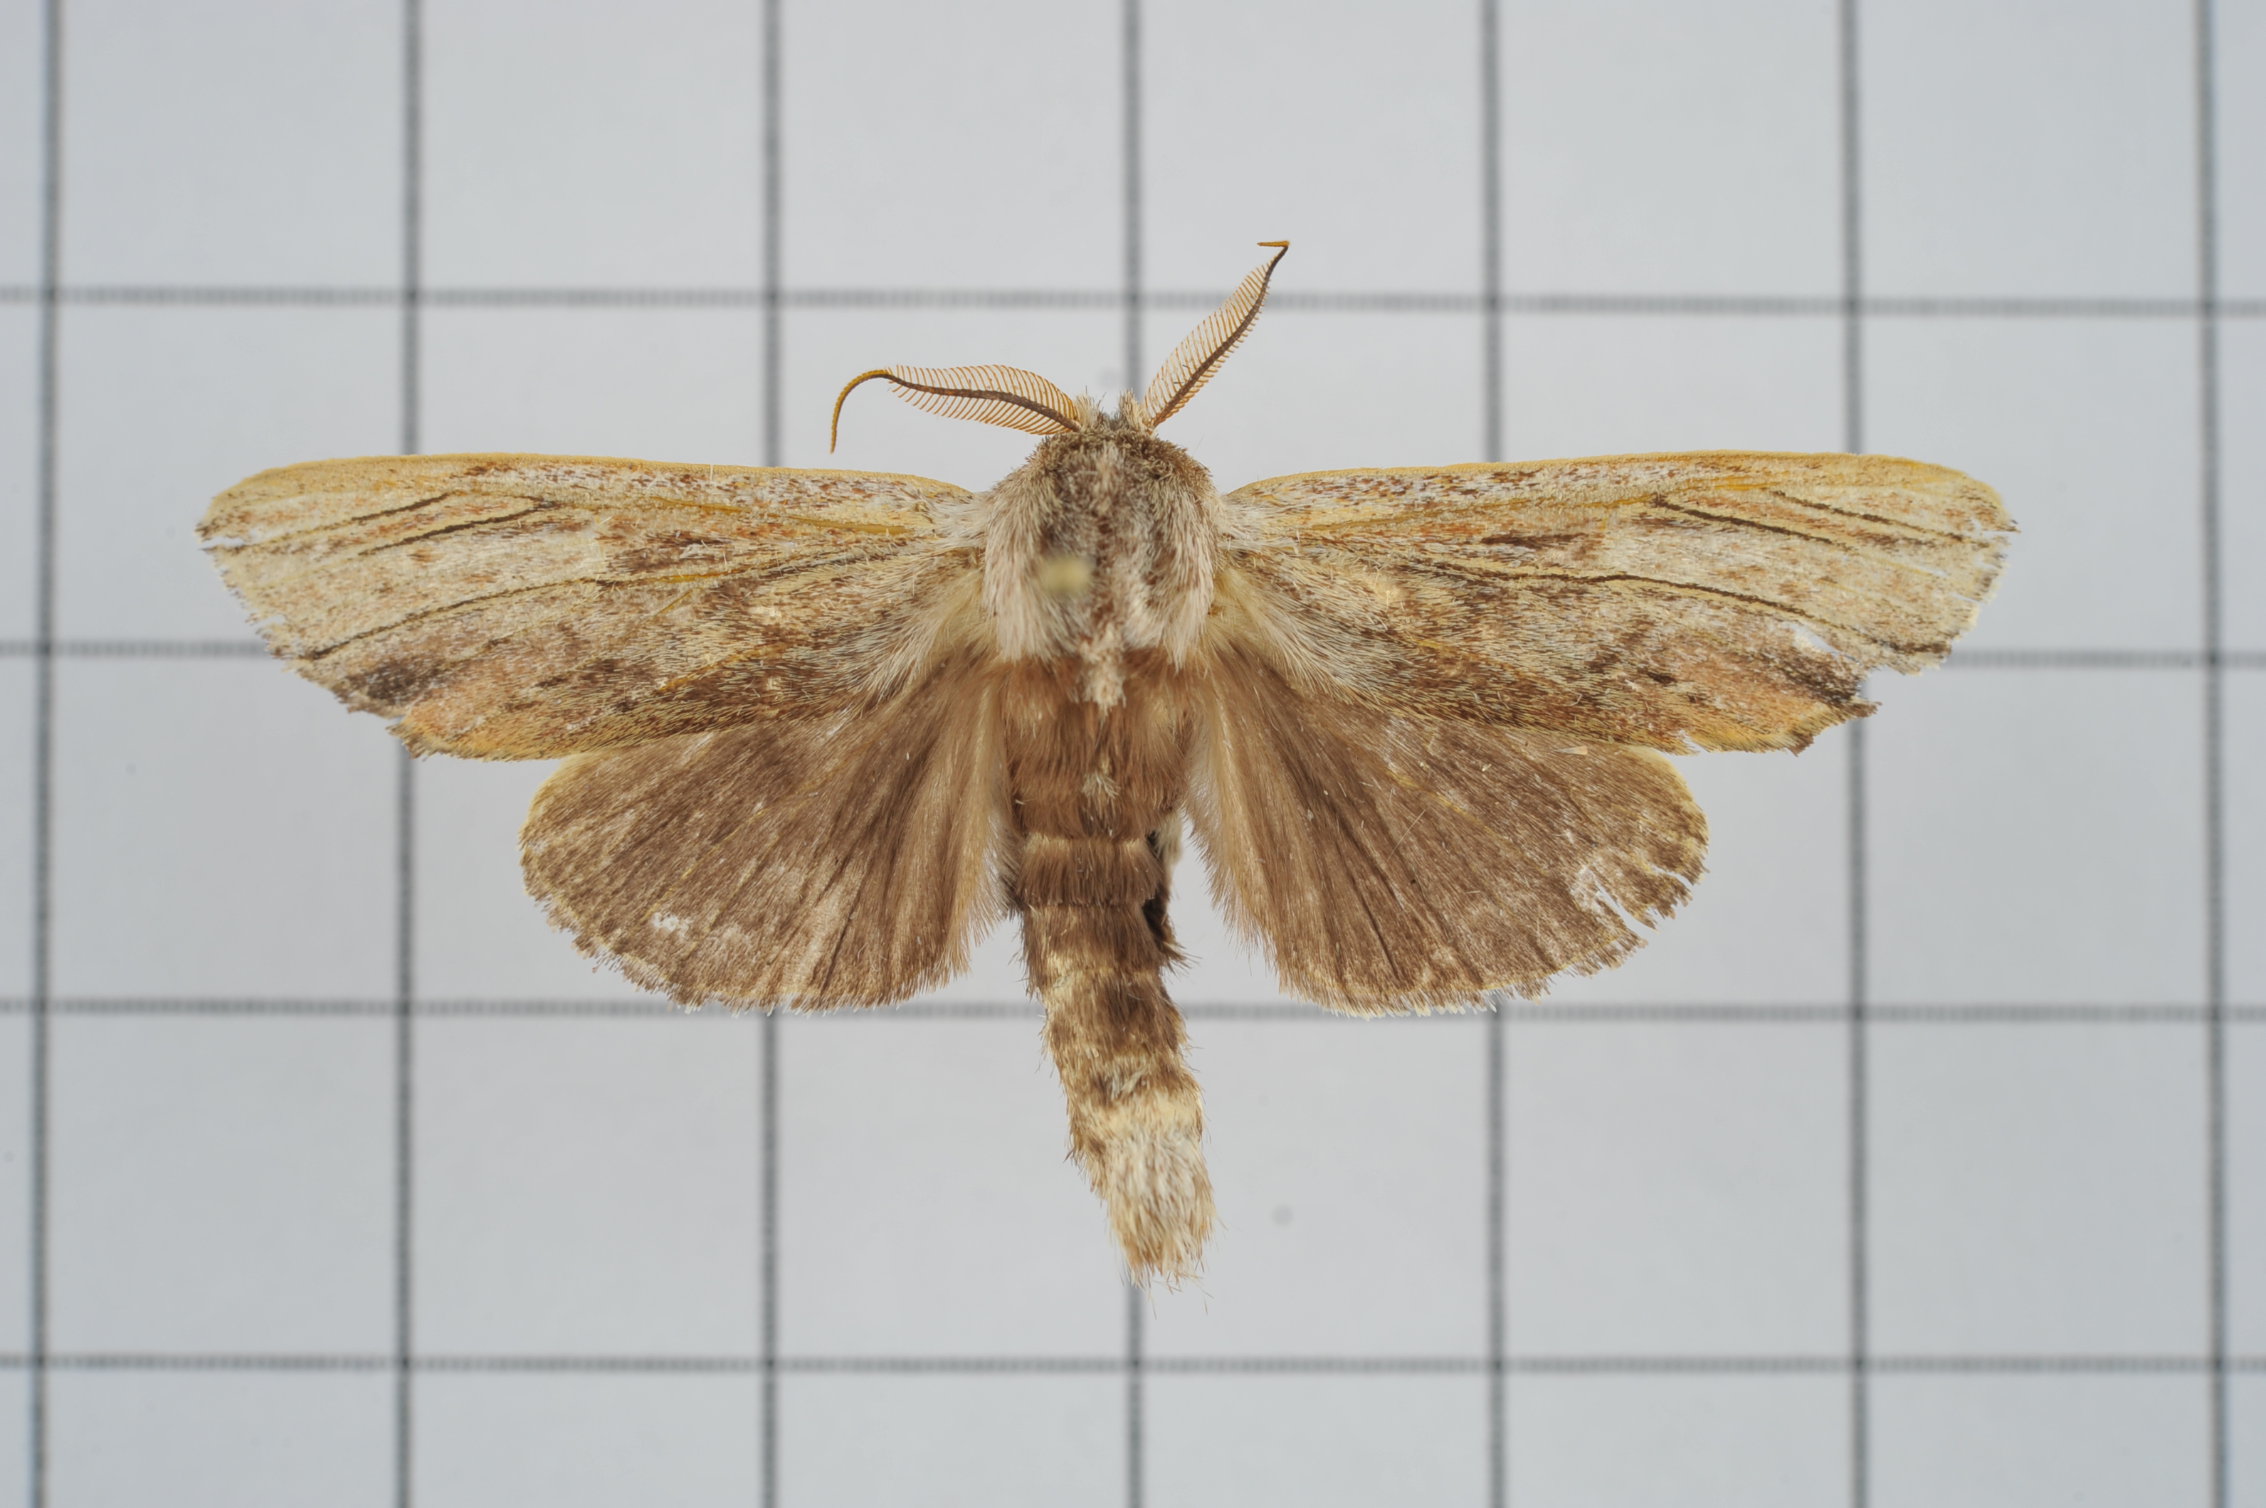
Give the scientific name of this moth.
Tensha striatella
